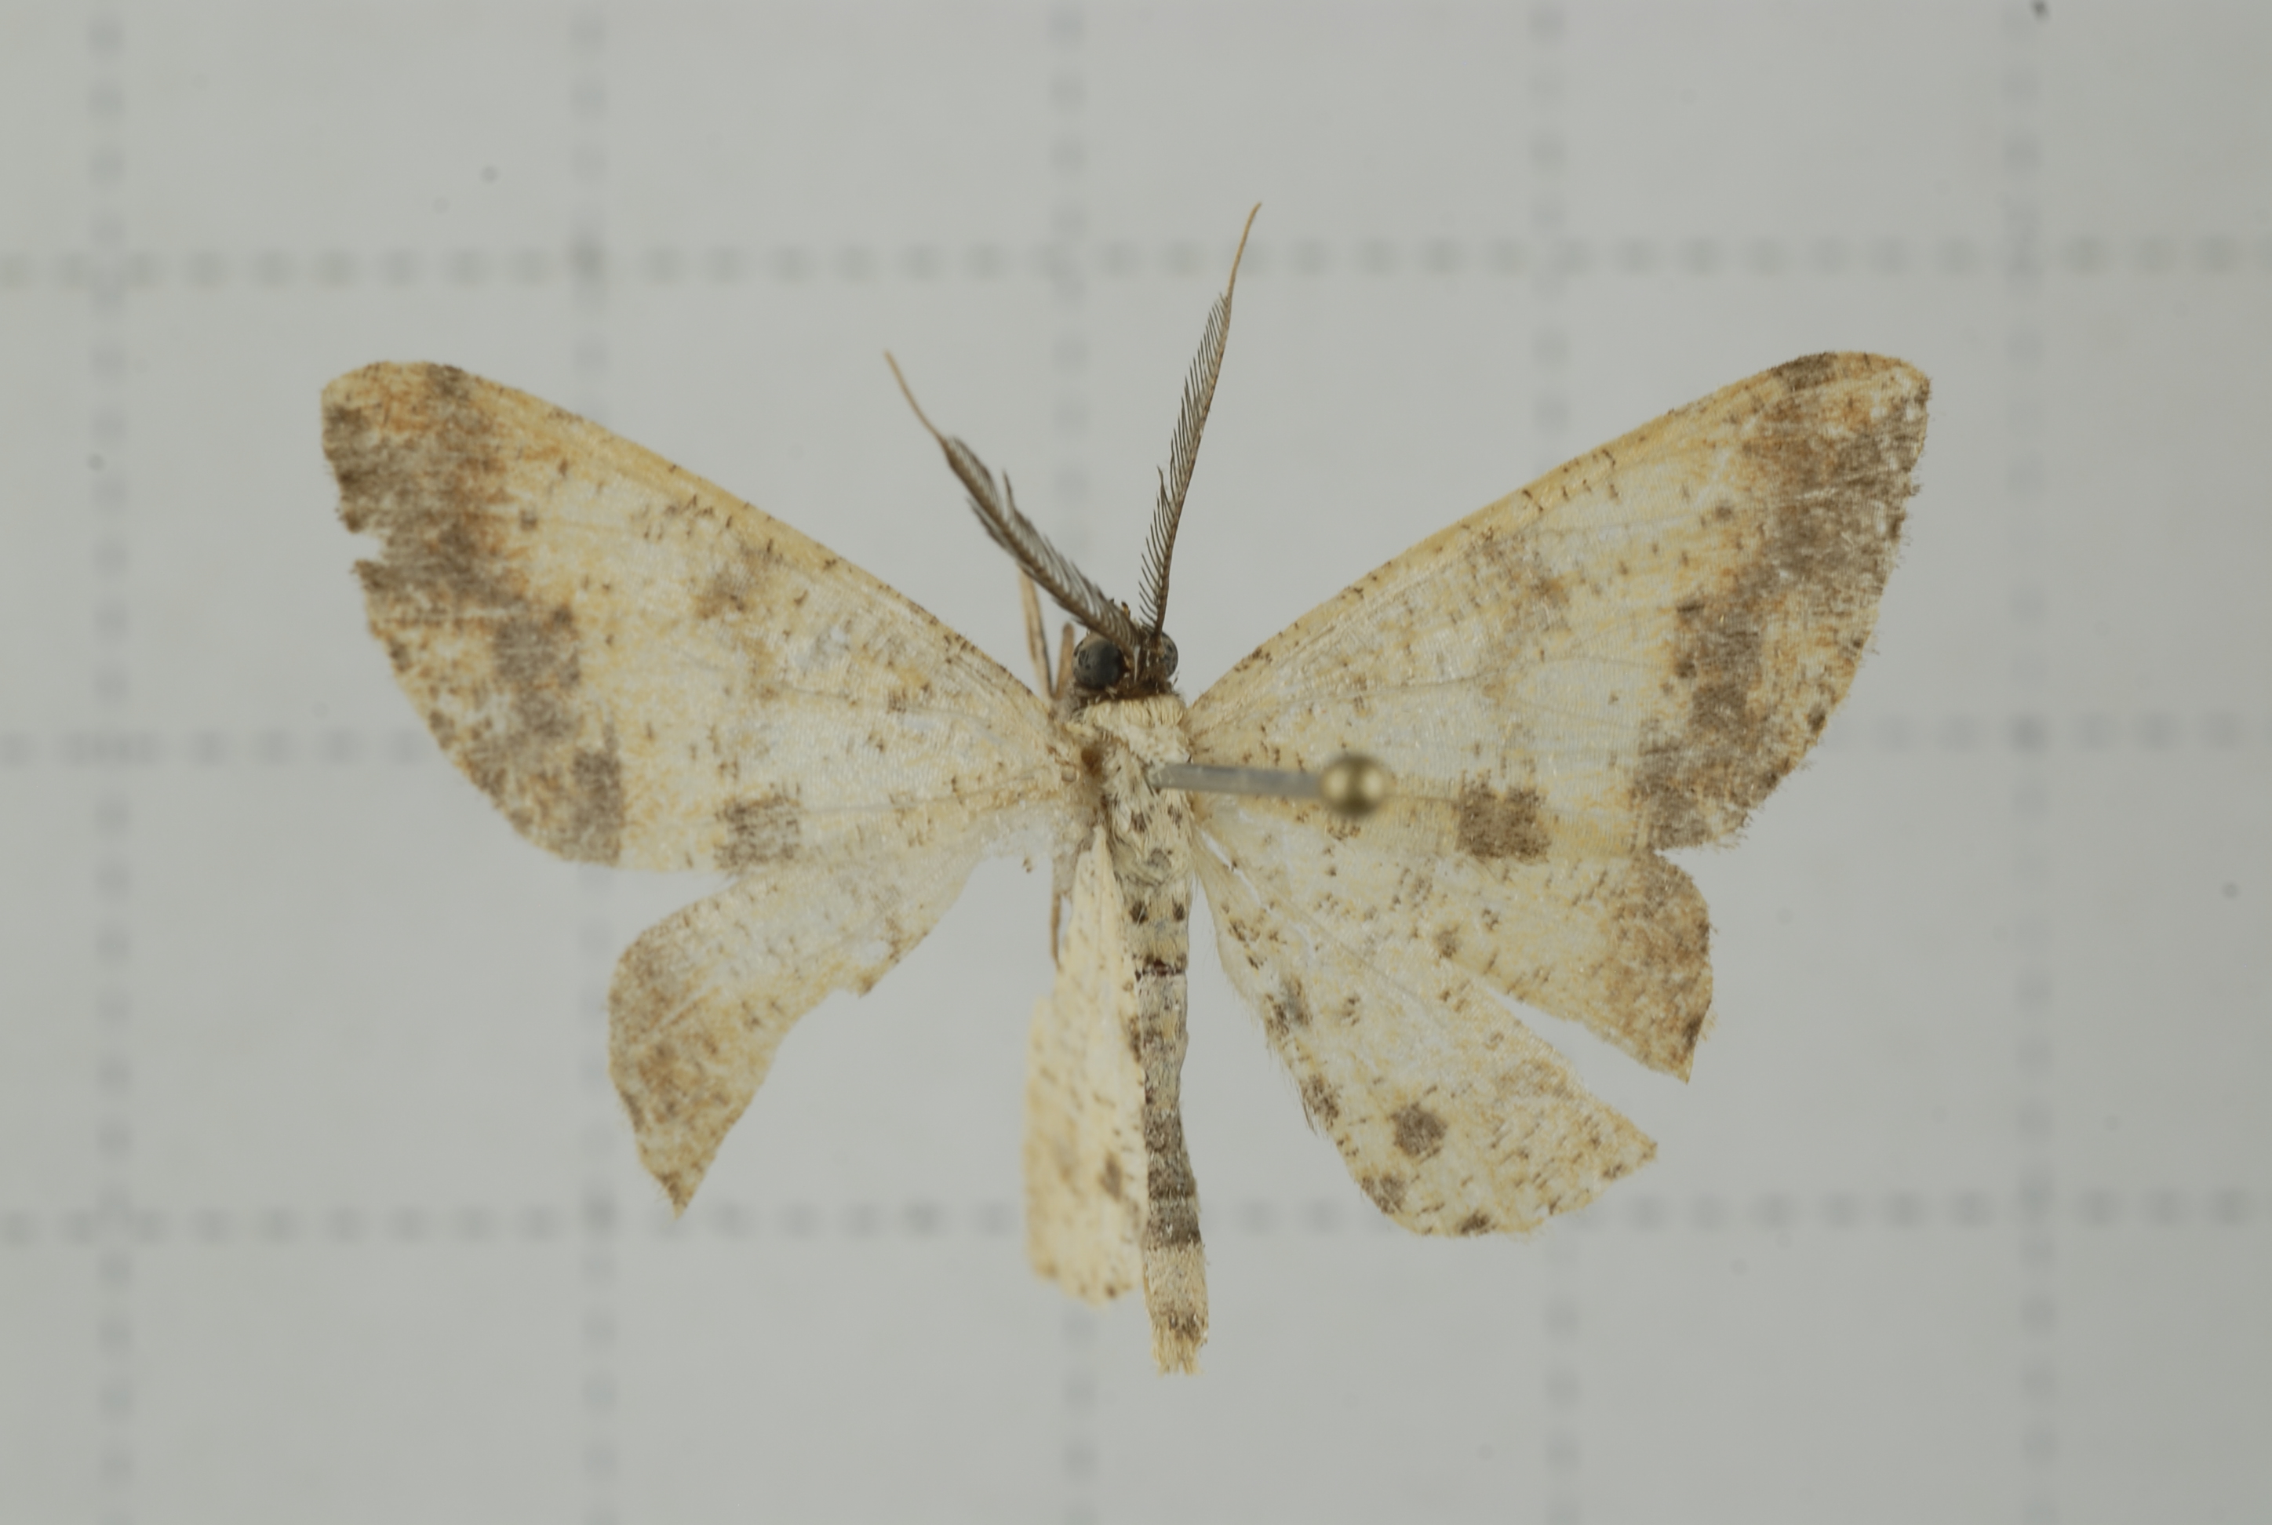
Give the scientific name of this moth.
Lophobates inchoata
